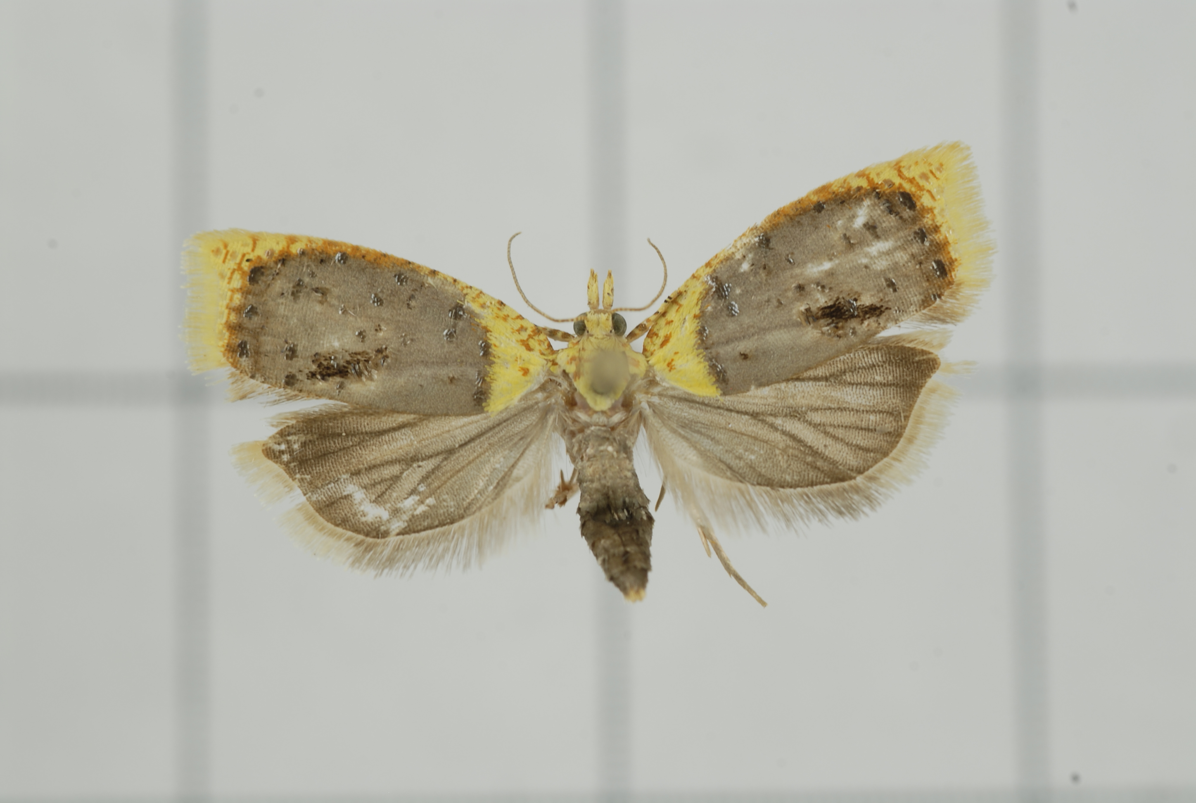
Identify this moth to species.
Spatalistis christophana
